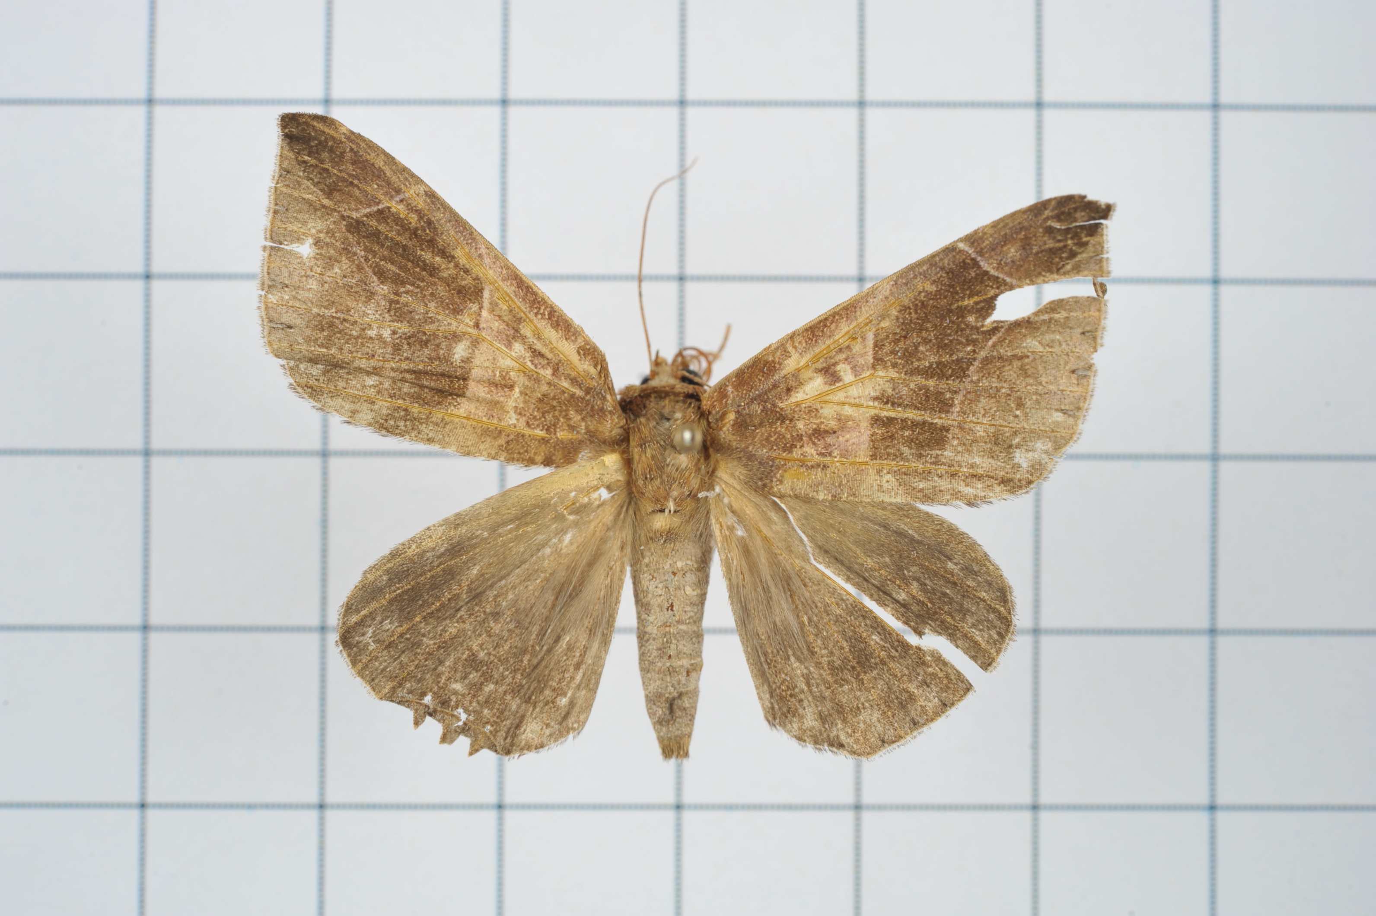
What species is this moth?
Bastilla acuta acuta
